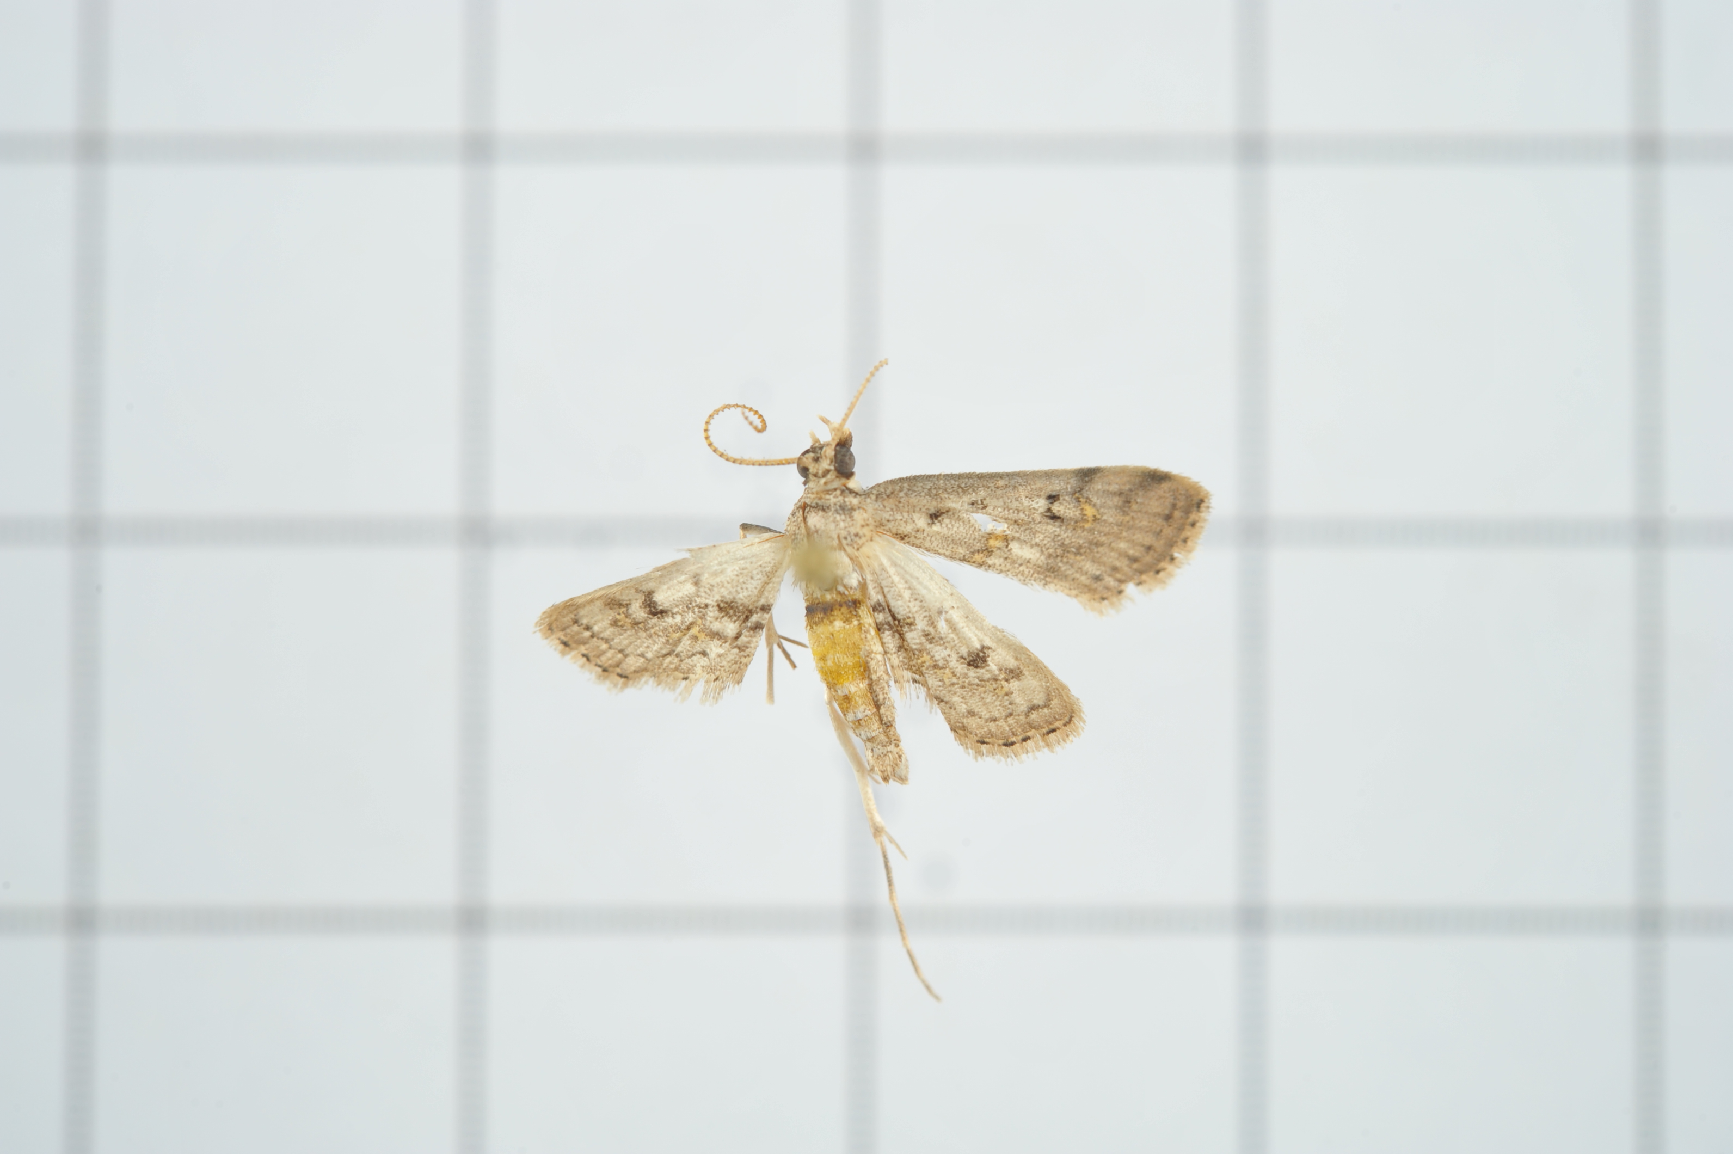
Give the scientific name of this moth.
Parapoynx crisonalis
